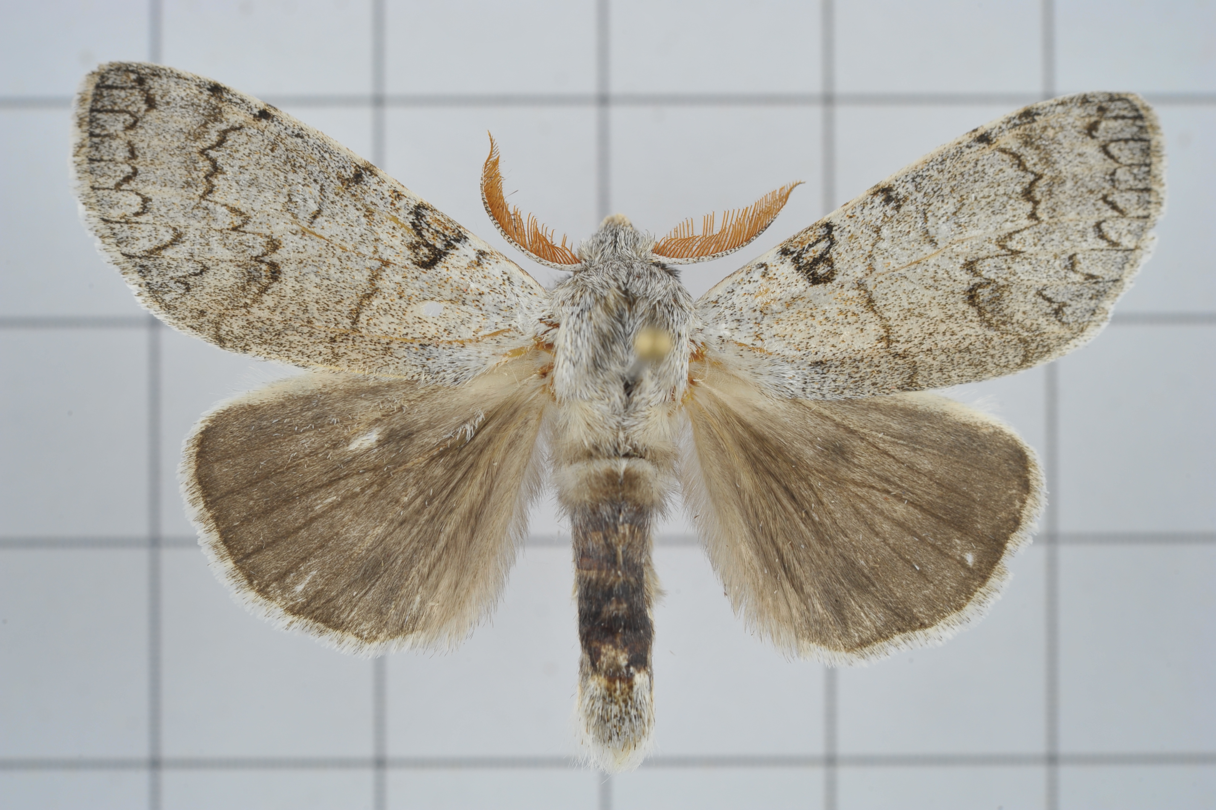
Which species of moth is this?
Calliteara postfusca
